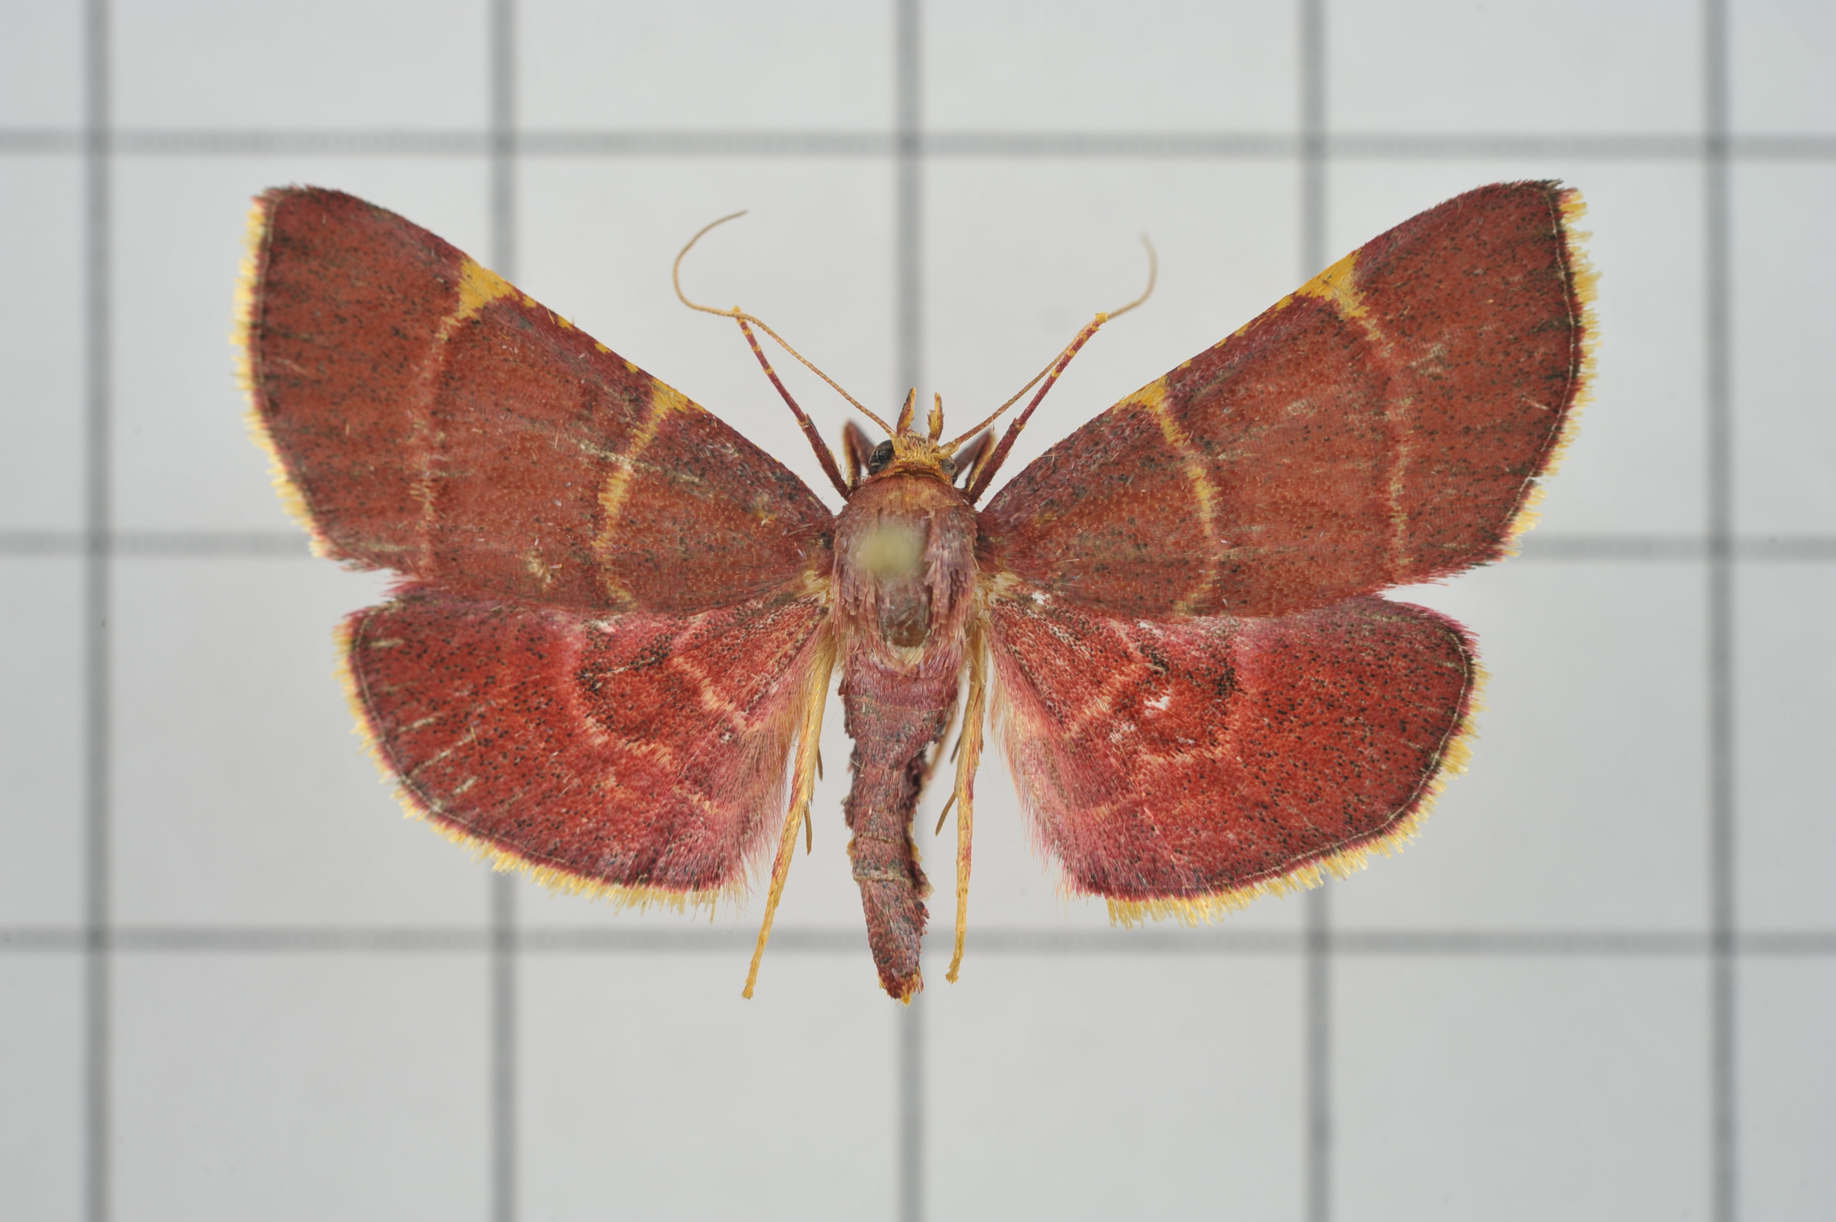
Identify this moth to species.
Herculia pelasgalis
